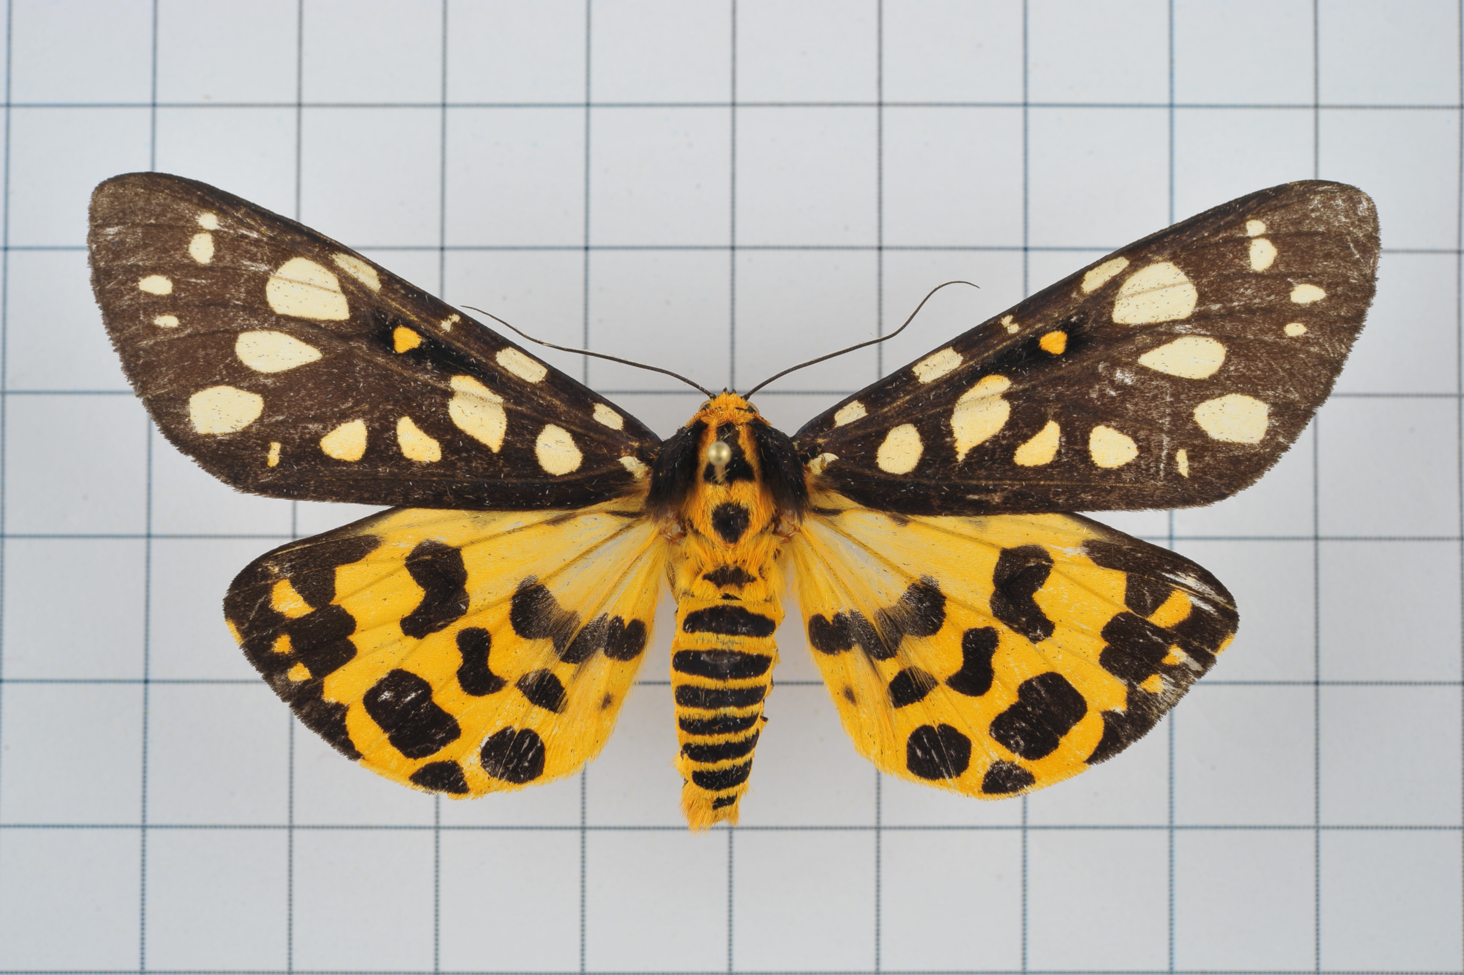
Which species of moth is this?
Aglaomorpha histrio formosana
